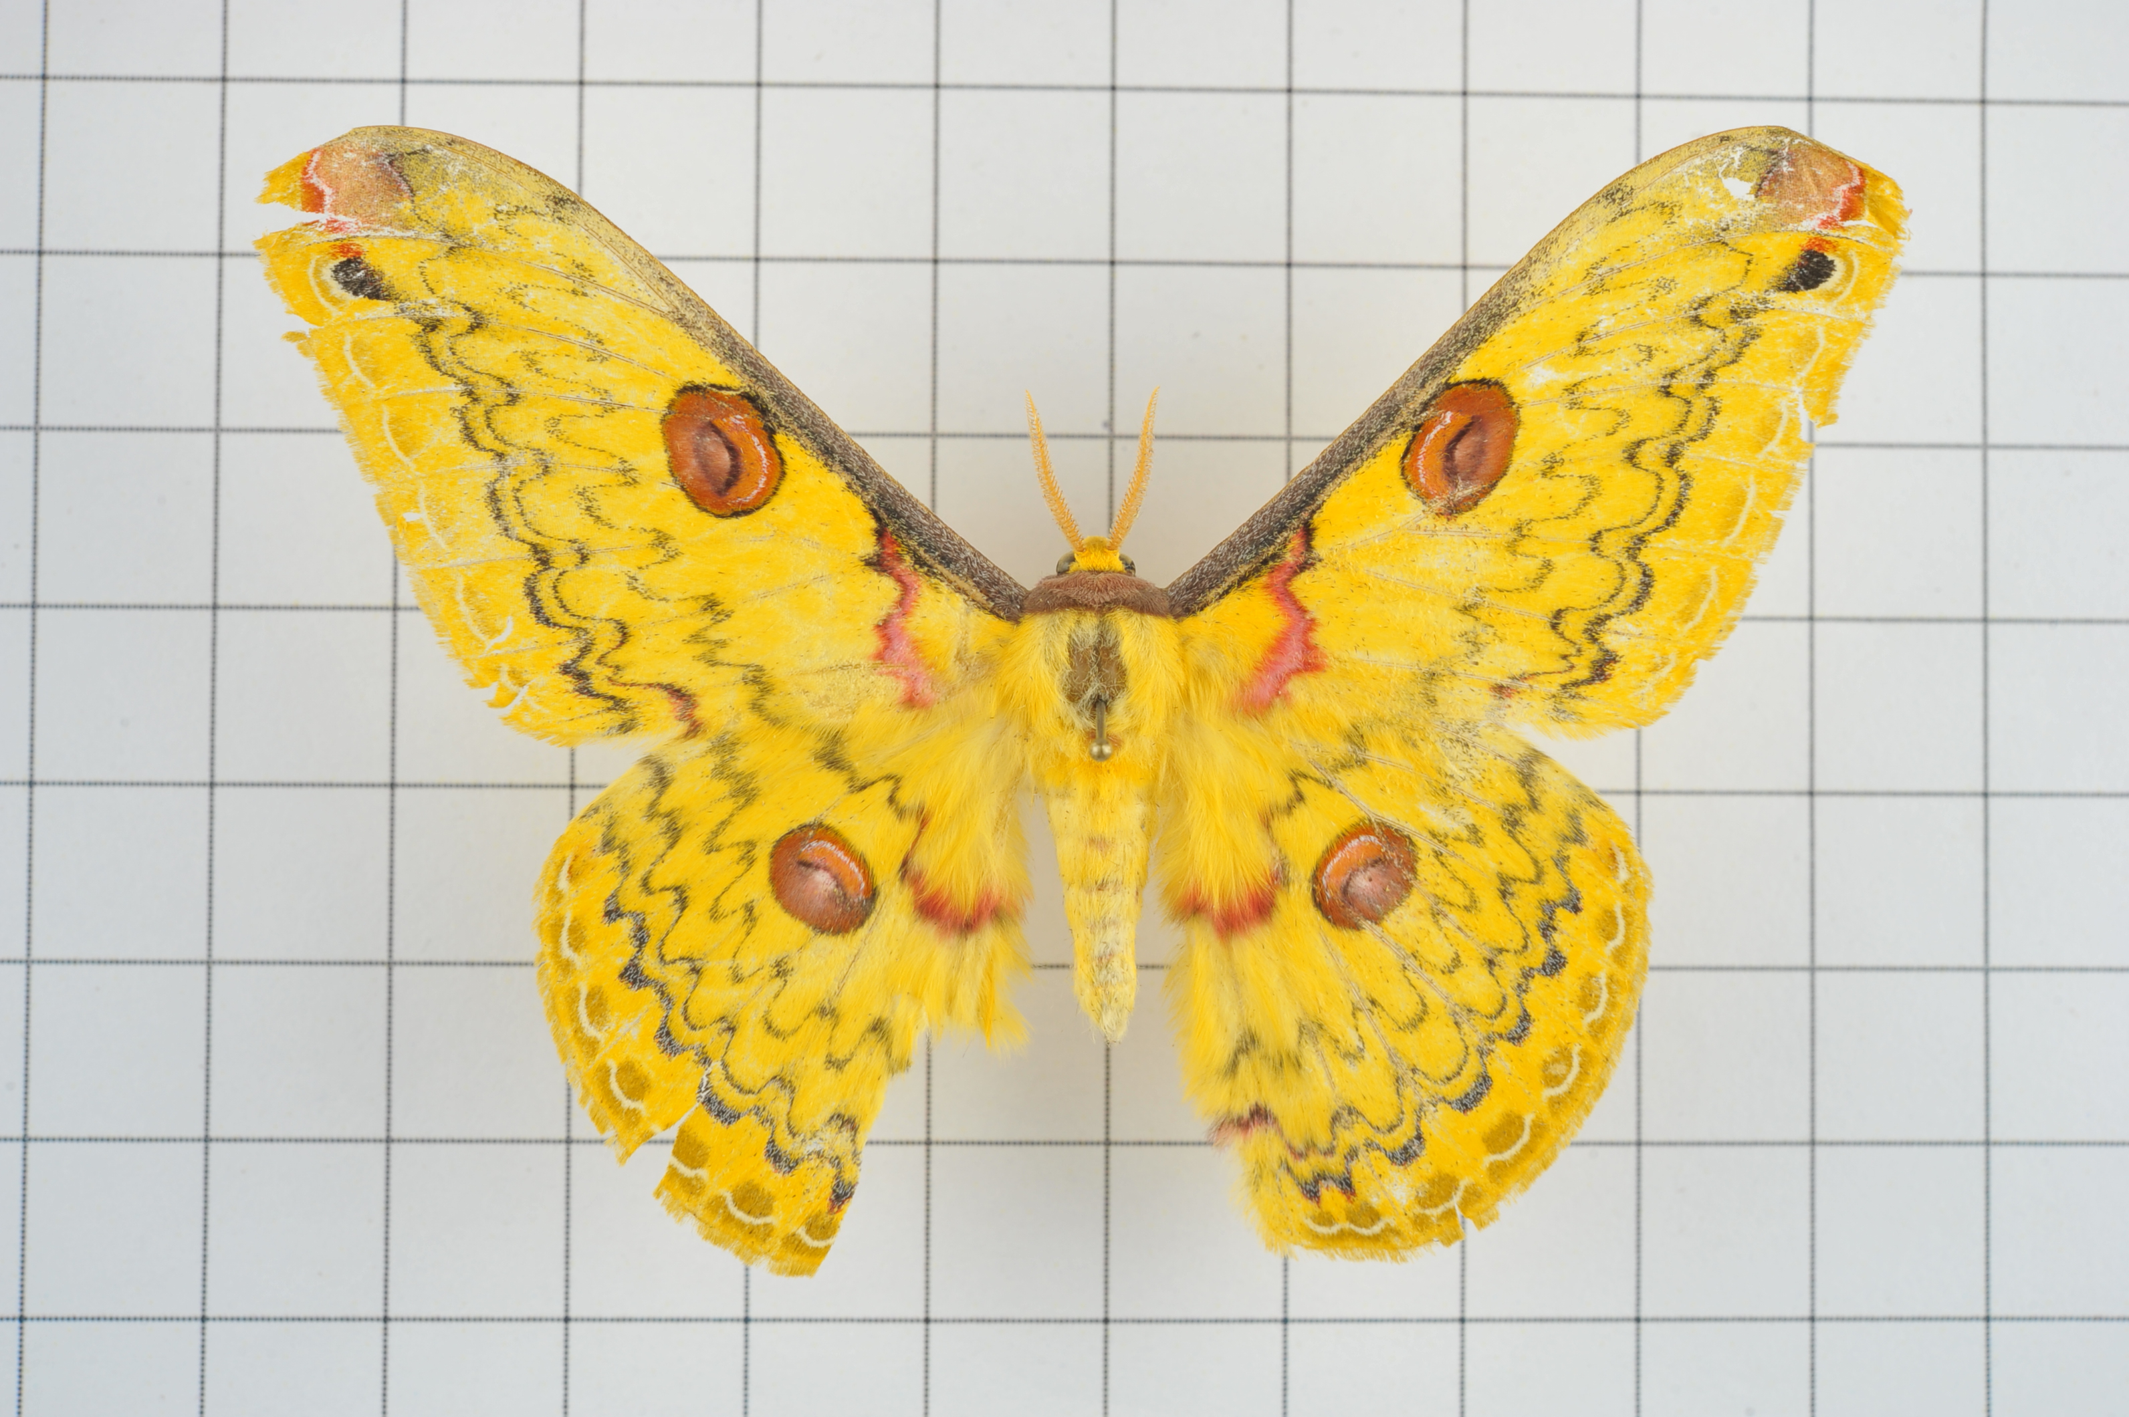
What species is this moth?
Loepa formosensis
